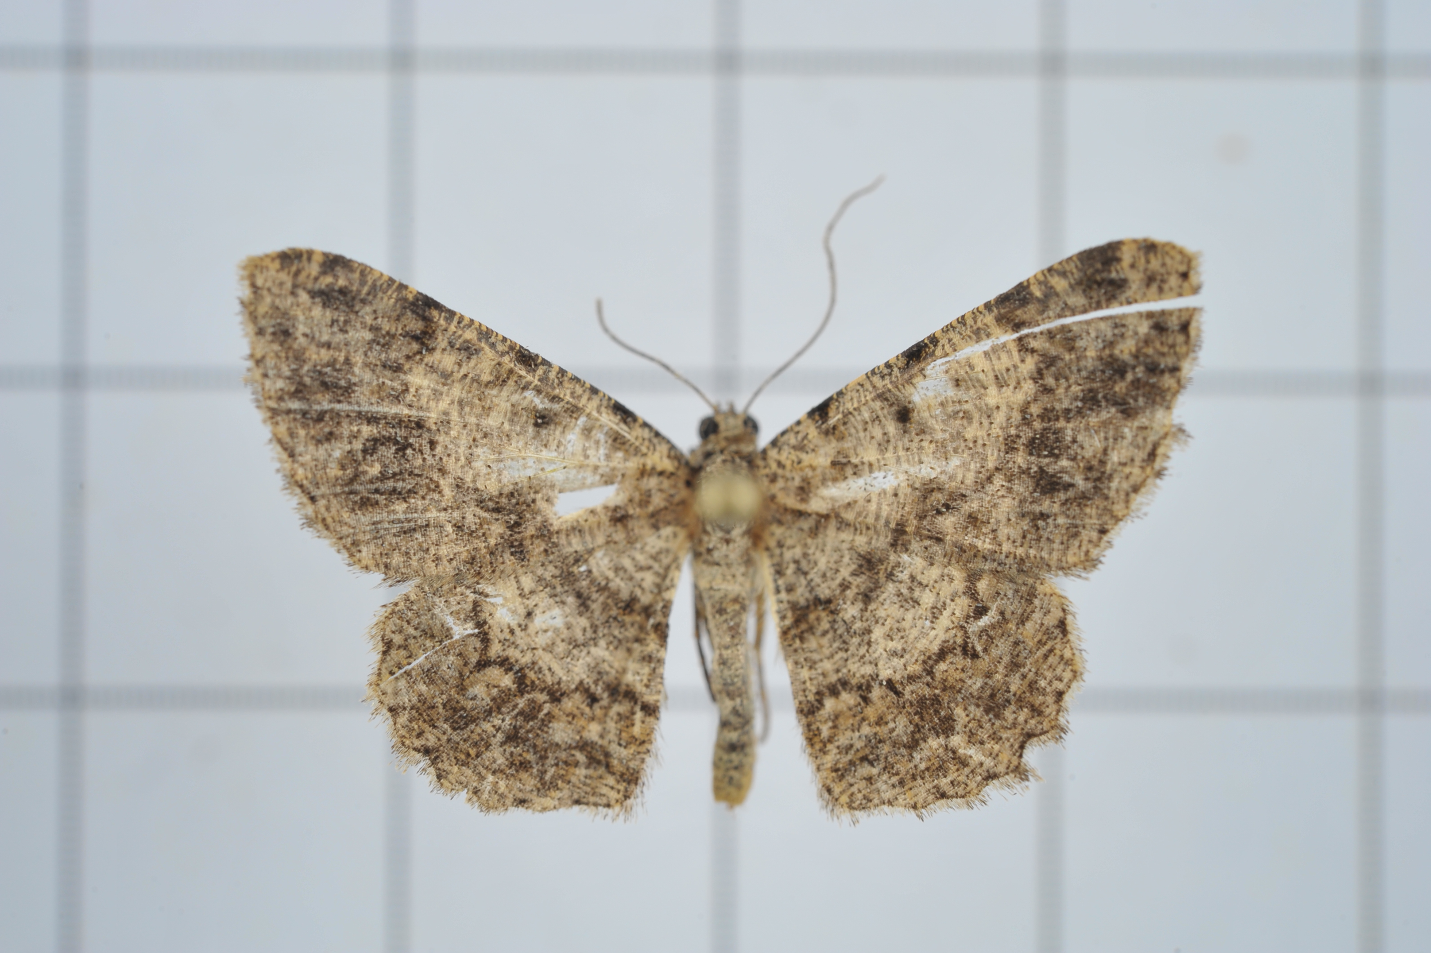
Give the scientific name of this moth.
Psilalcis breta breta
